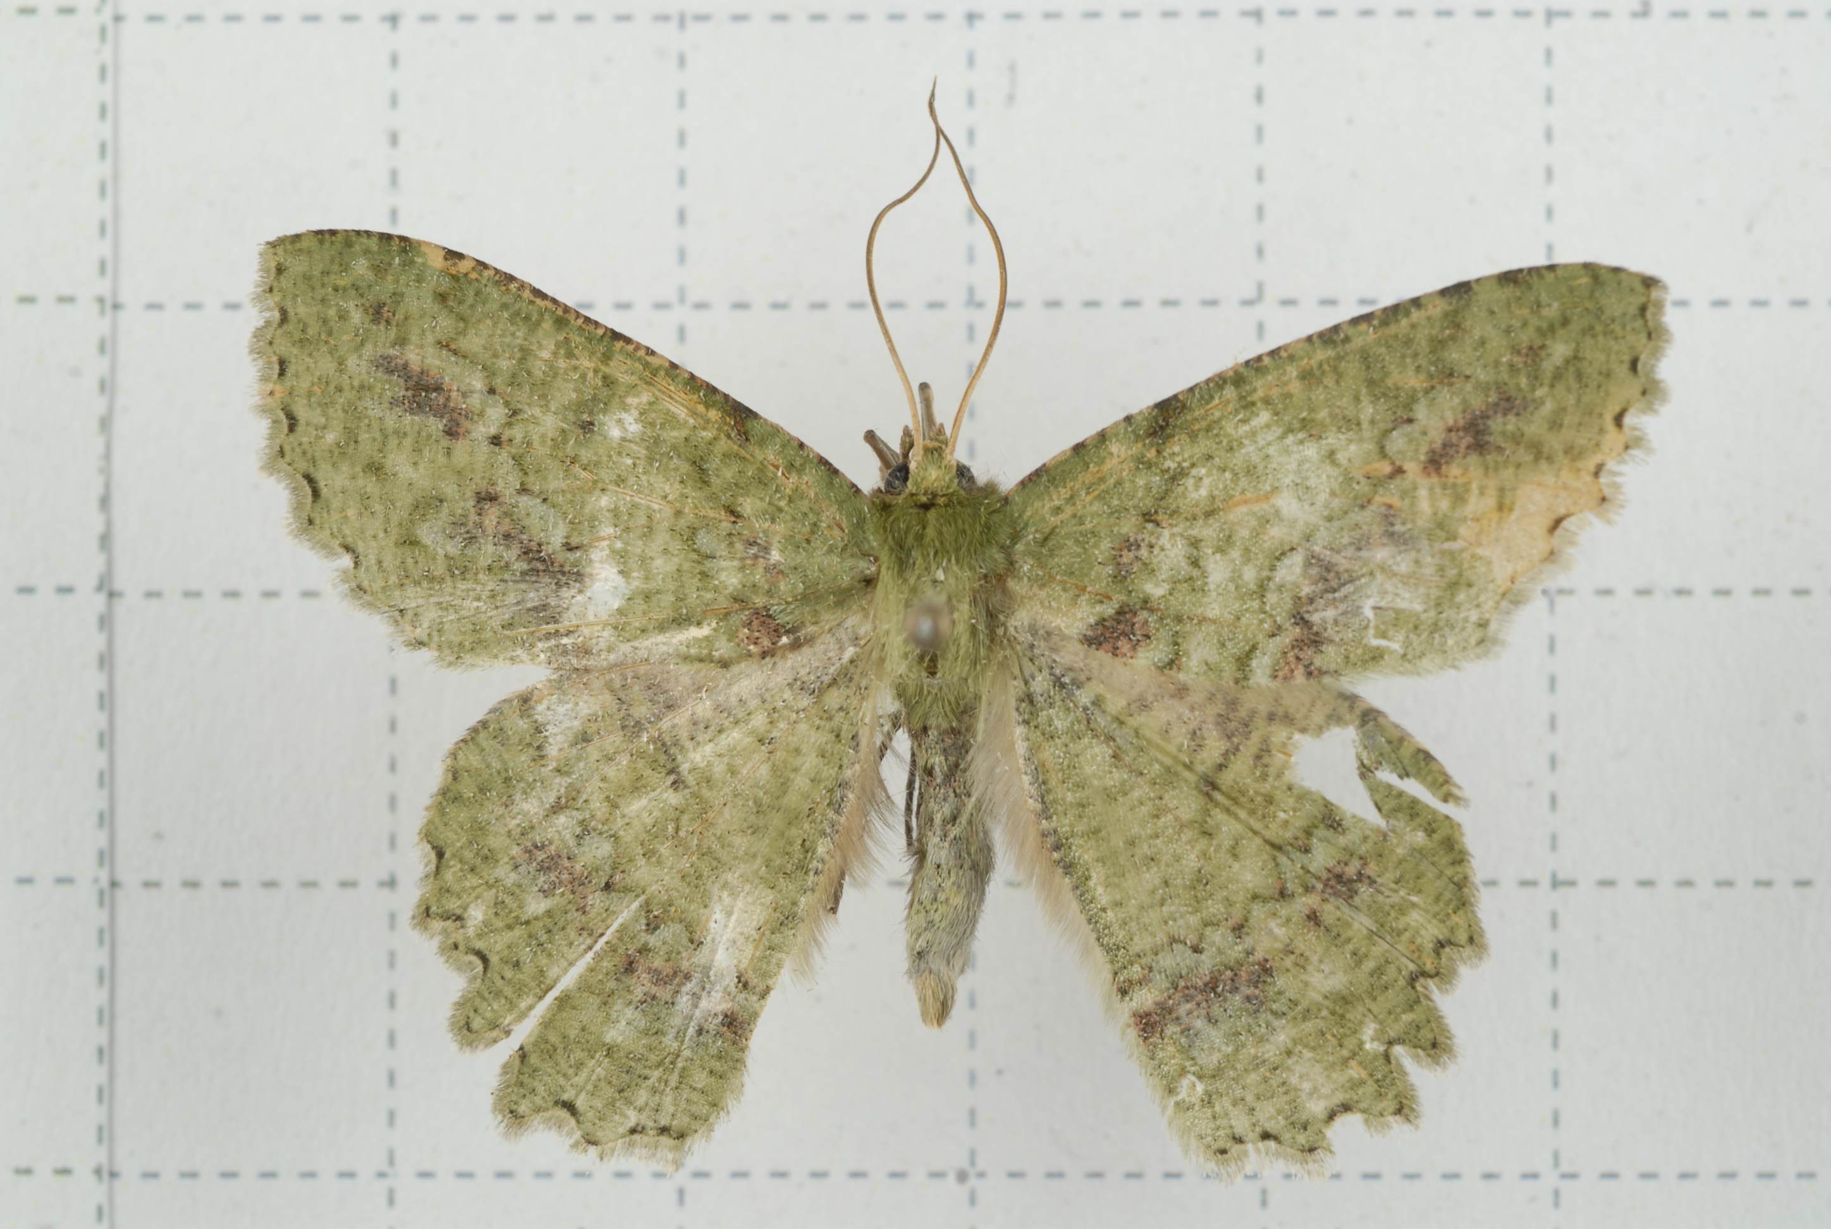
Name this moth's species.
Herochroma supraviridaria
